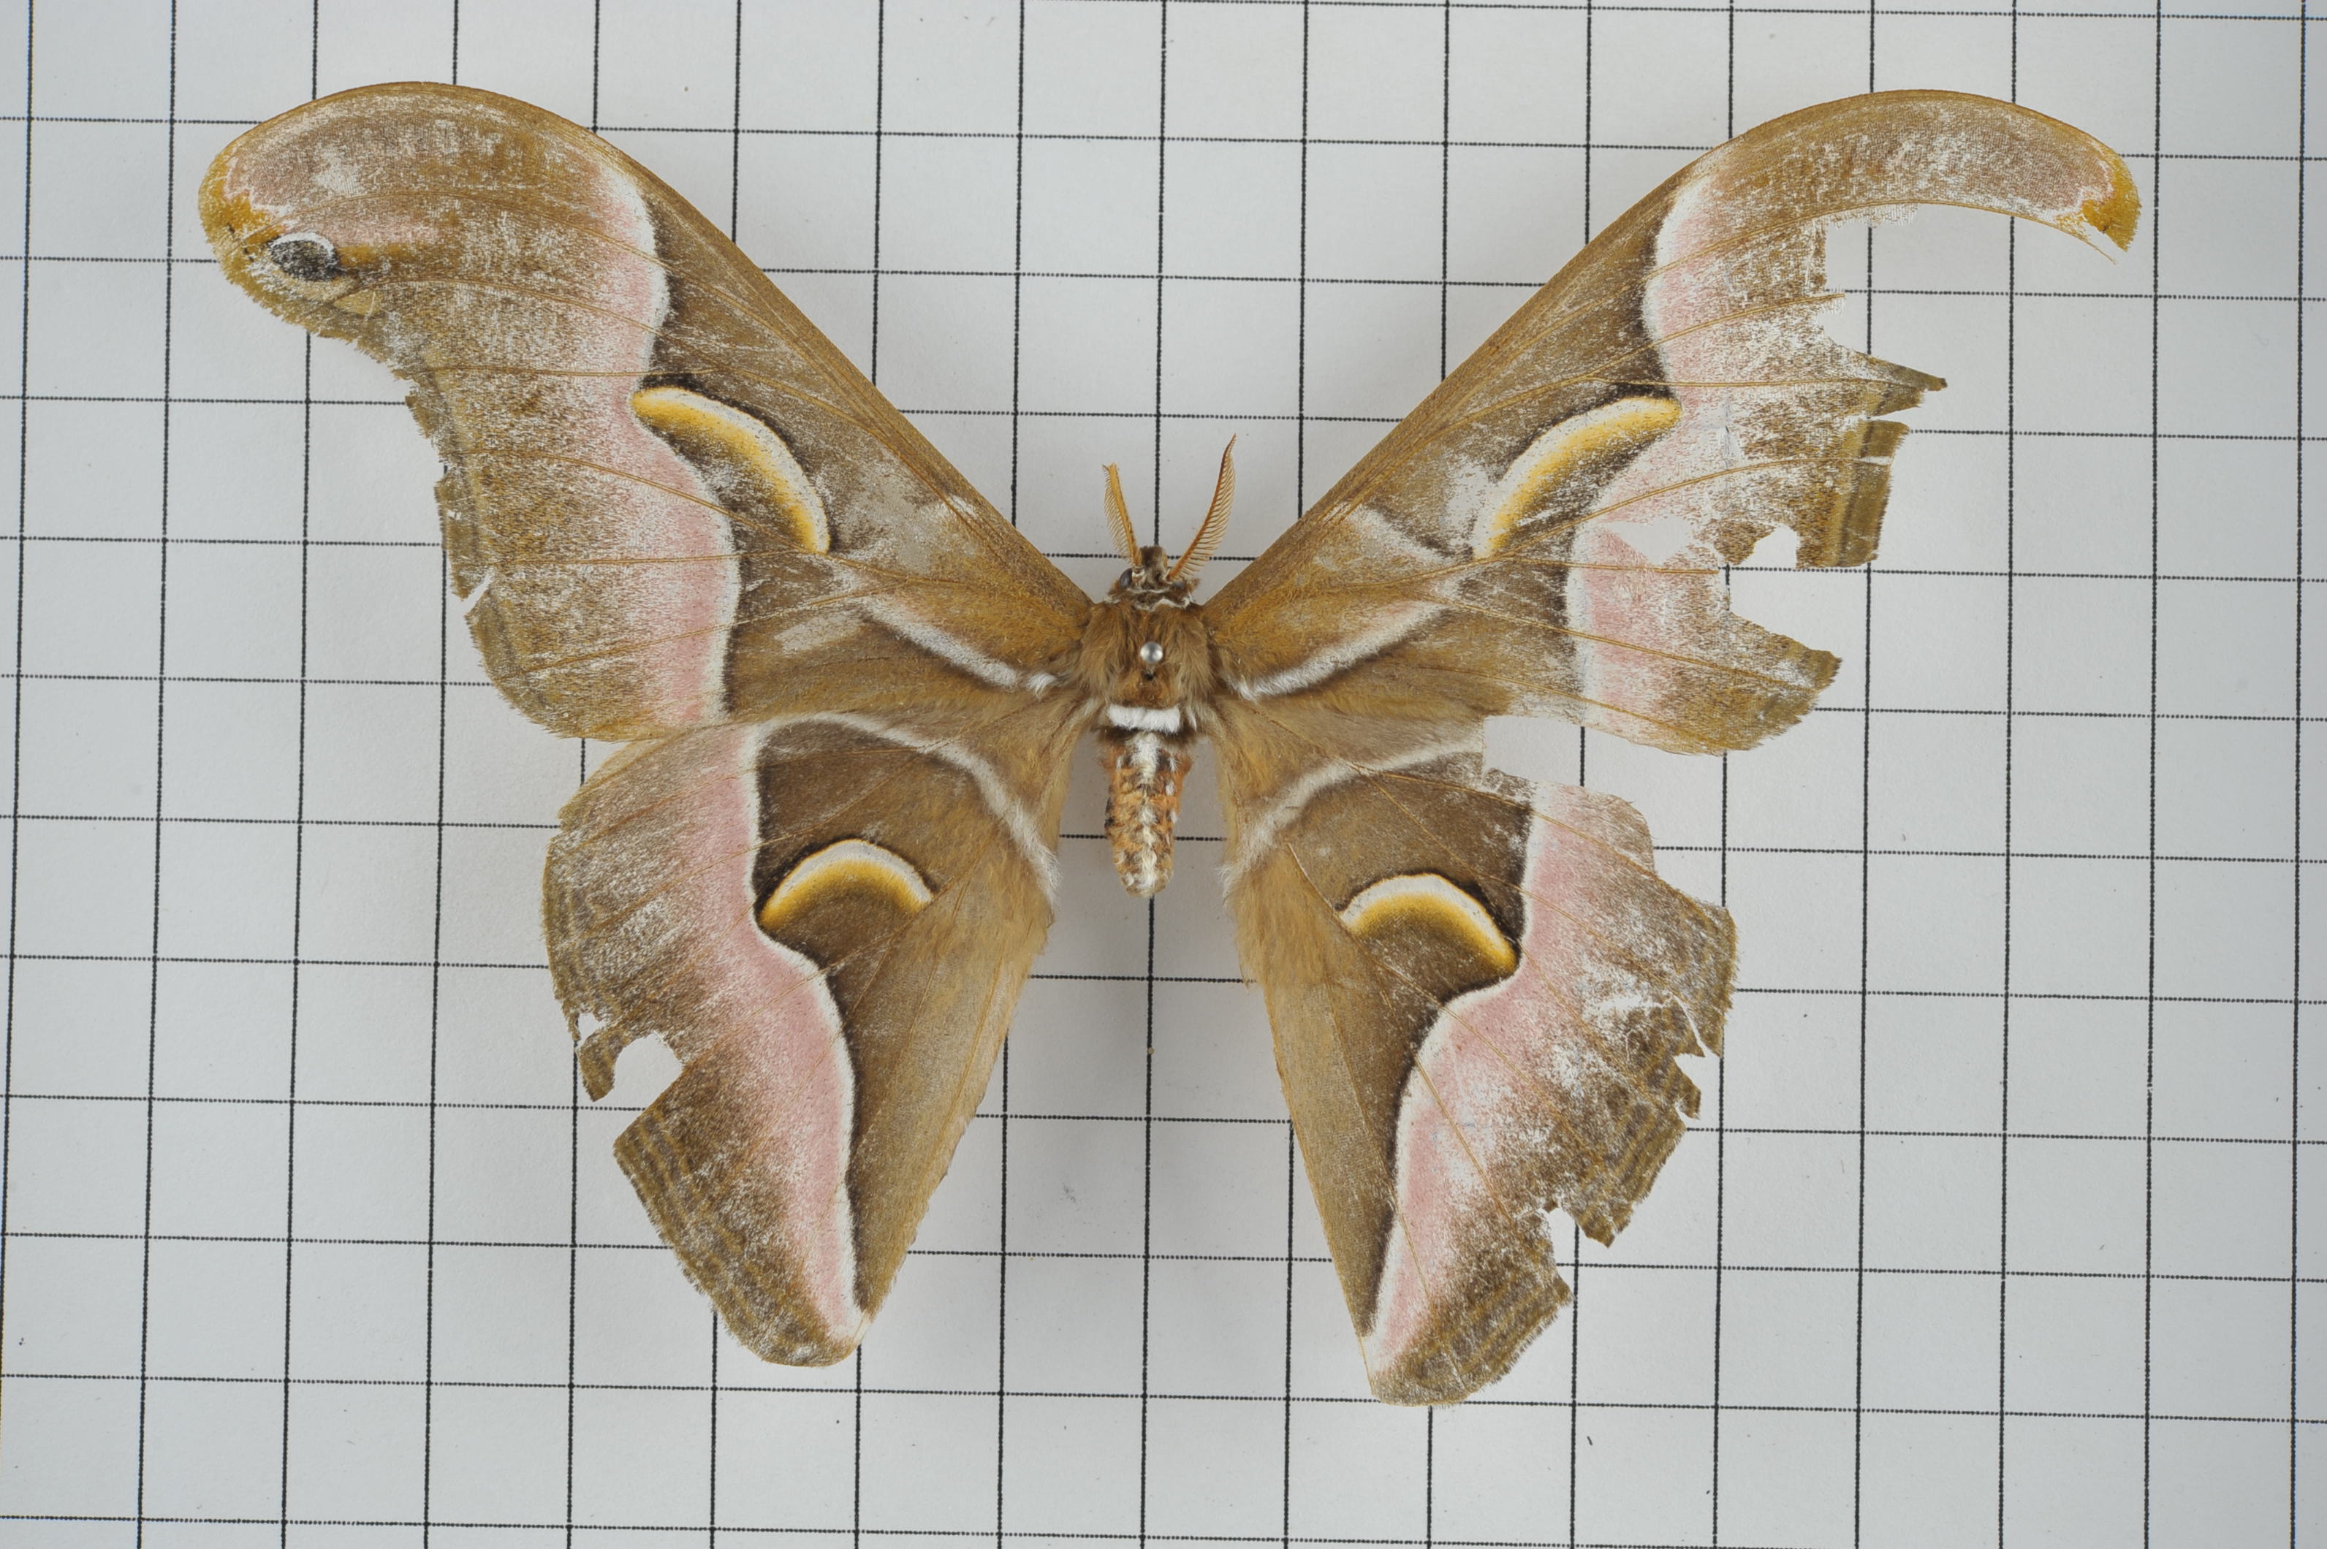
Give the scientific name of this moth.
Samia wangi
